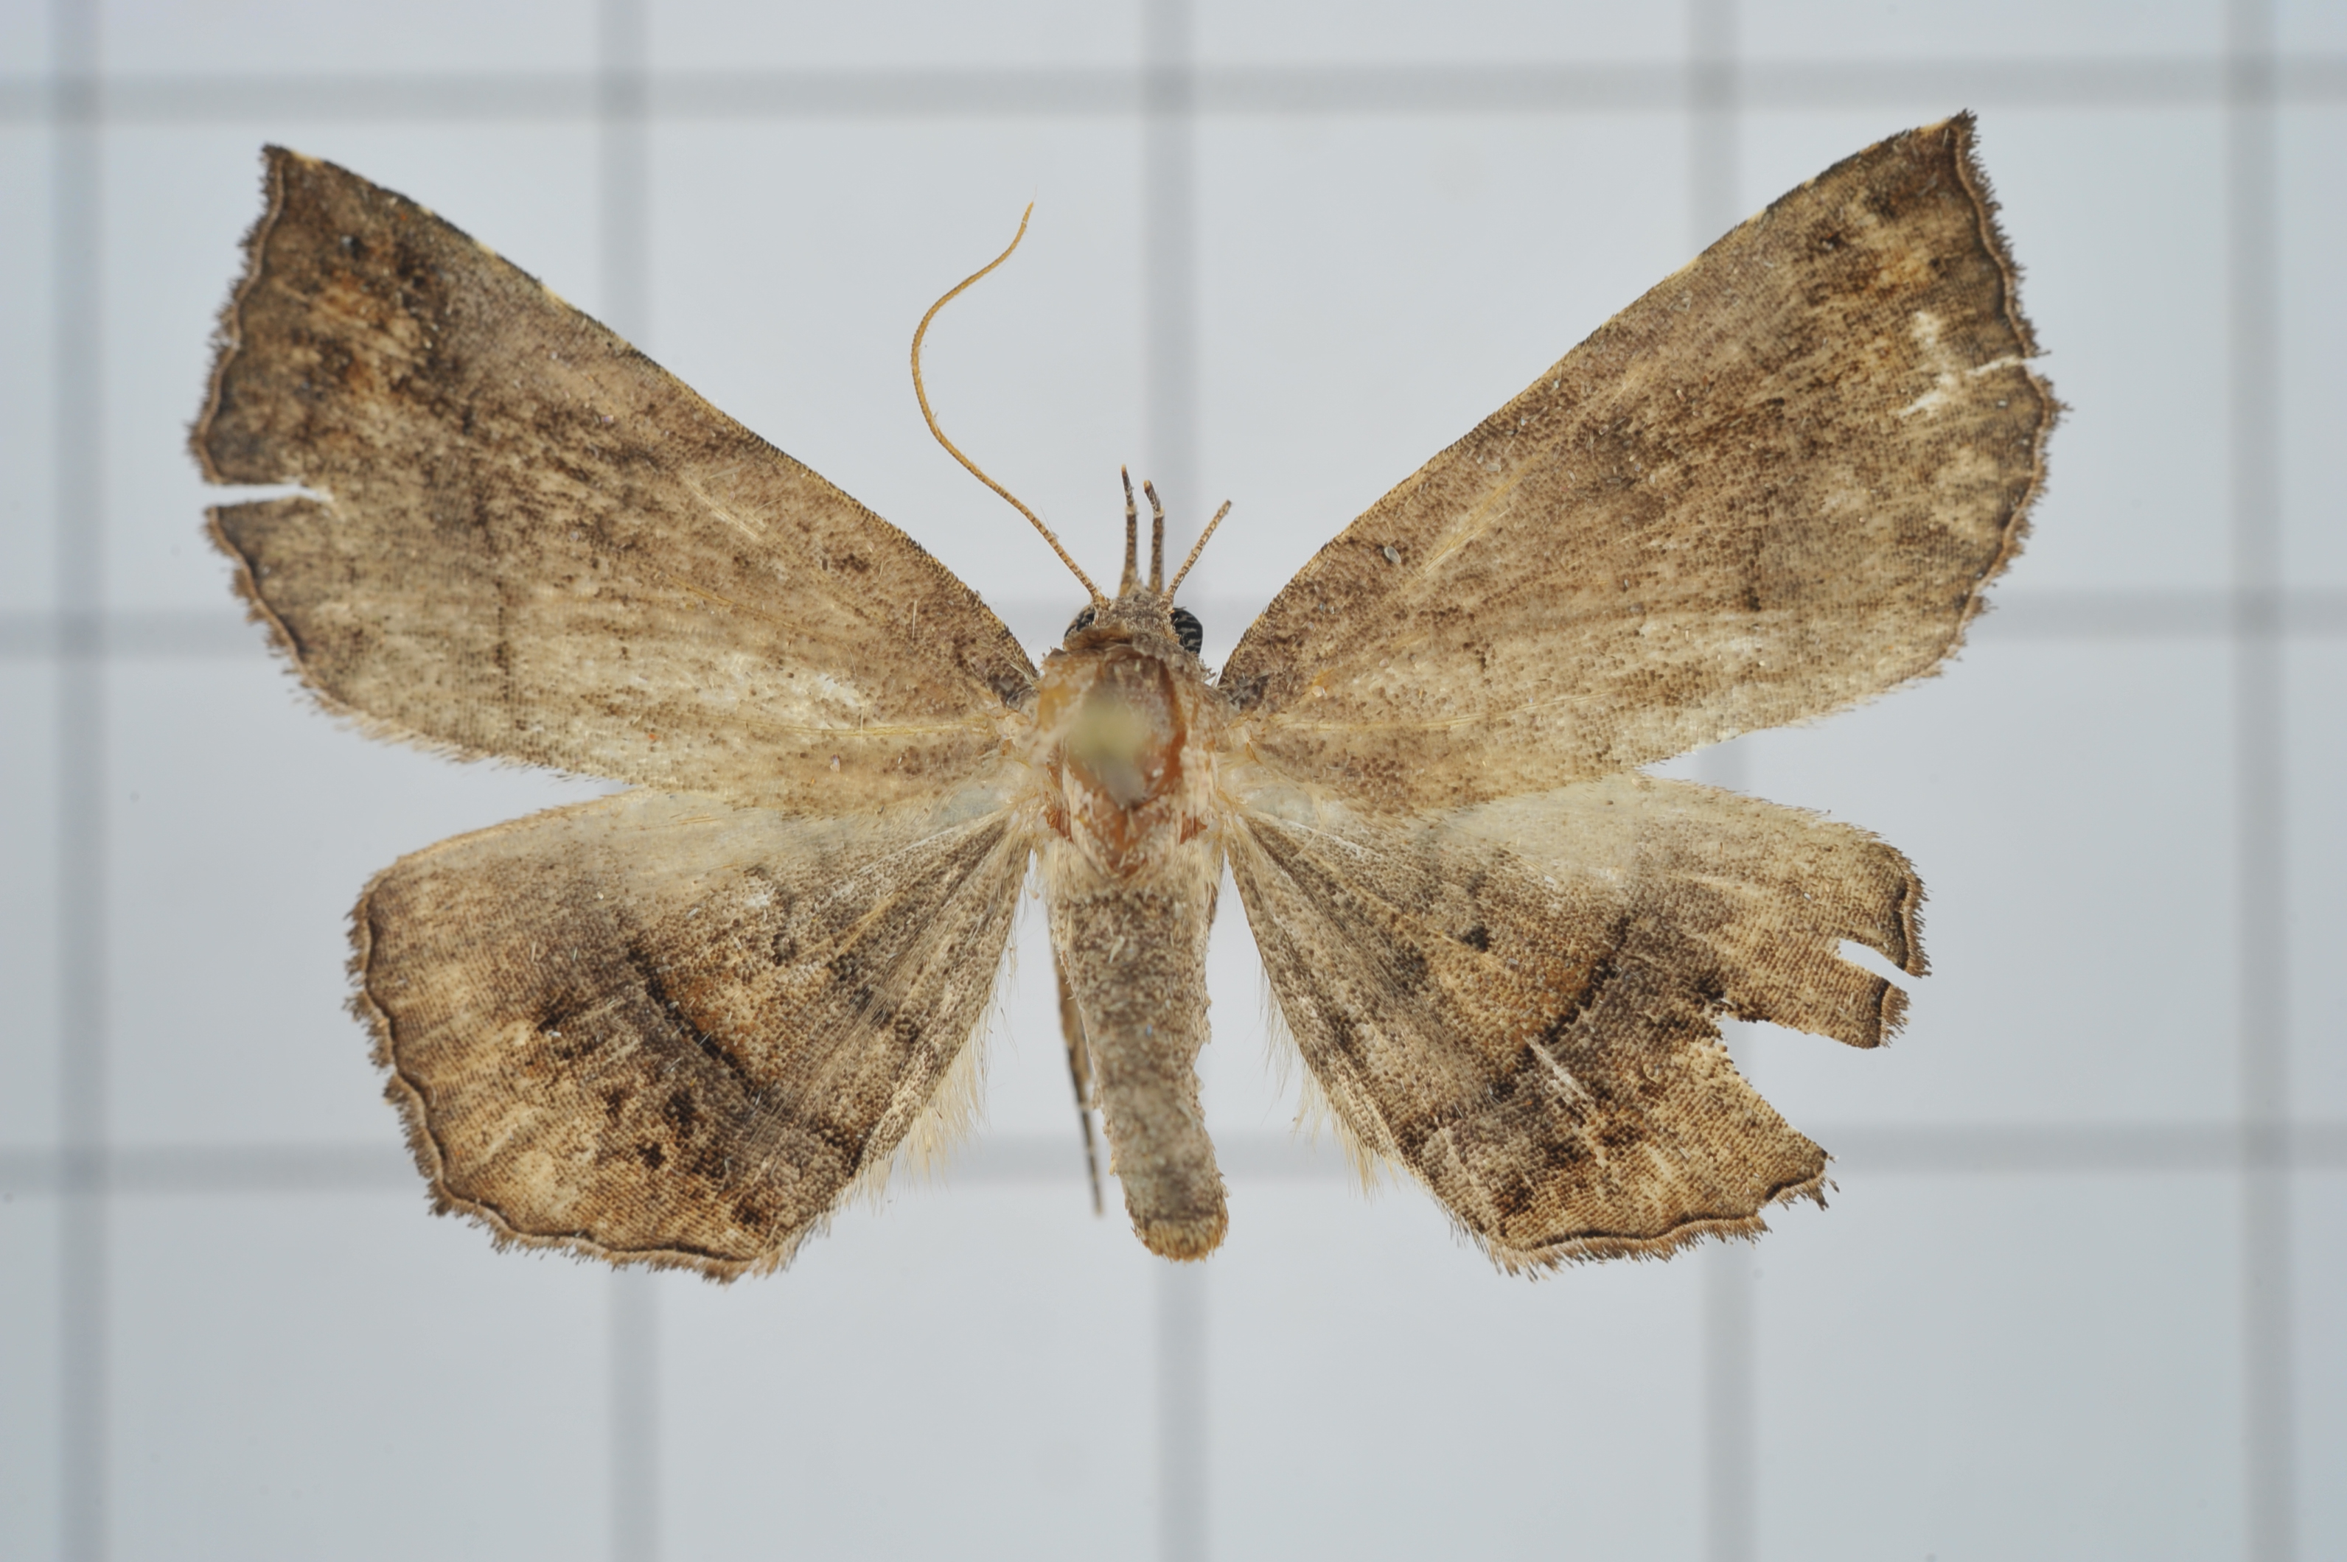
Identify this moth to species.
Pangrapta plumbilineata
